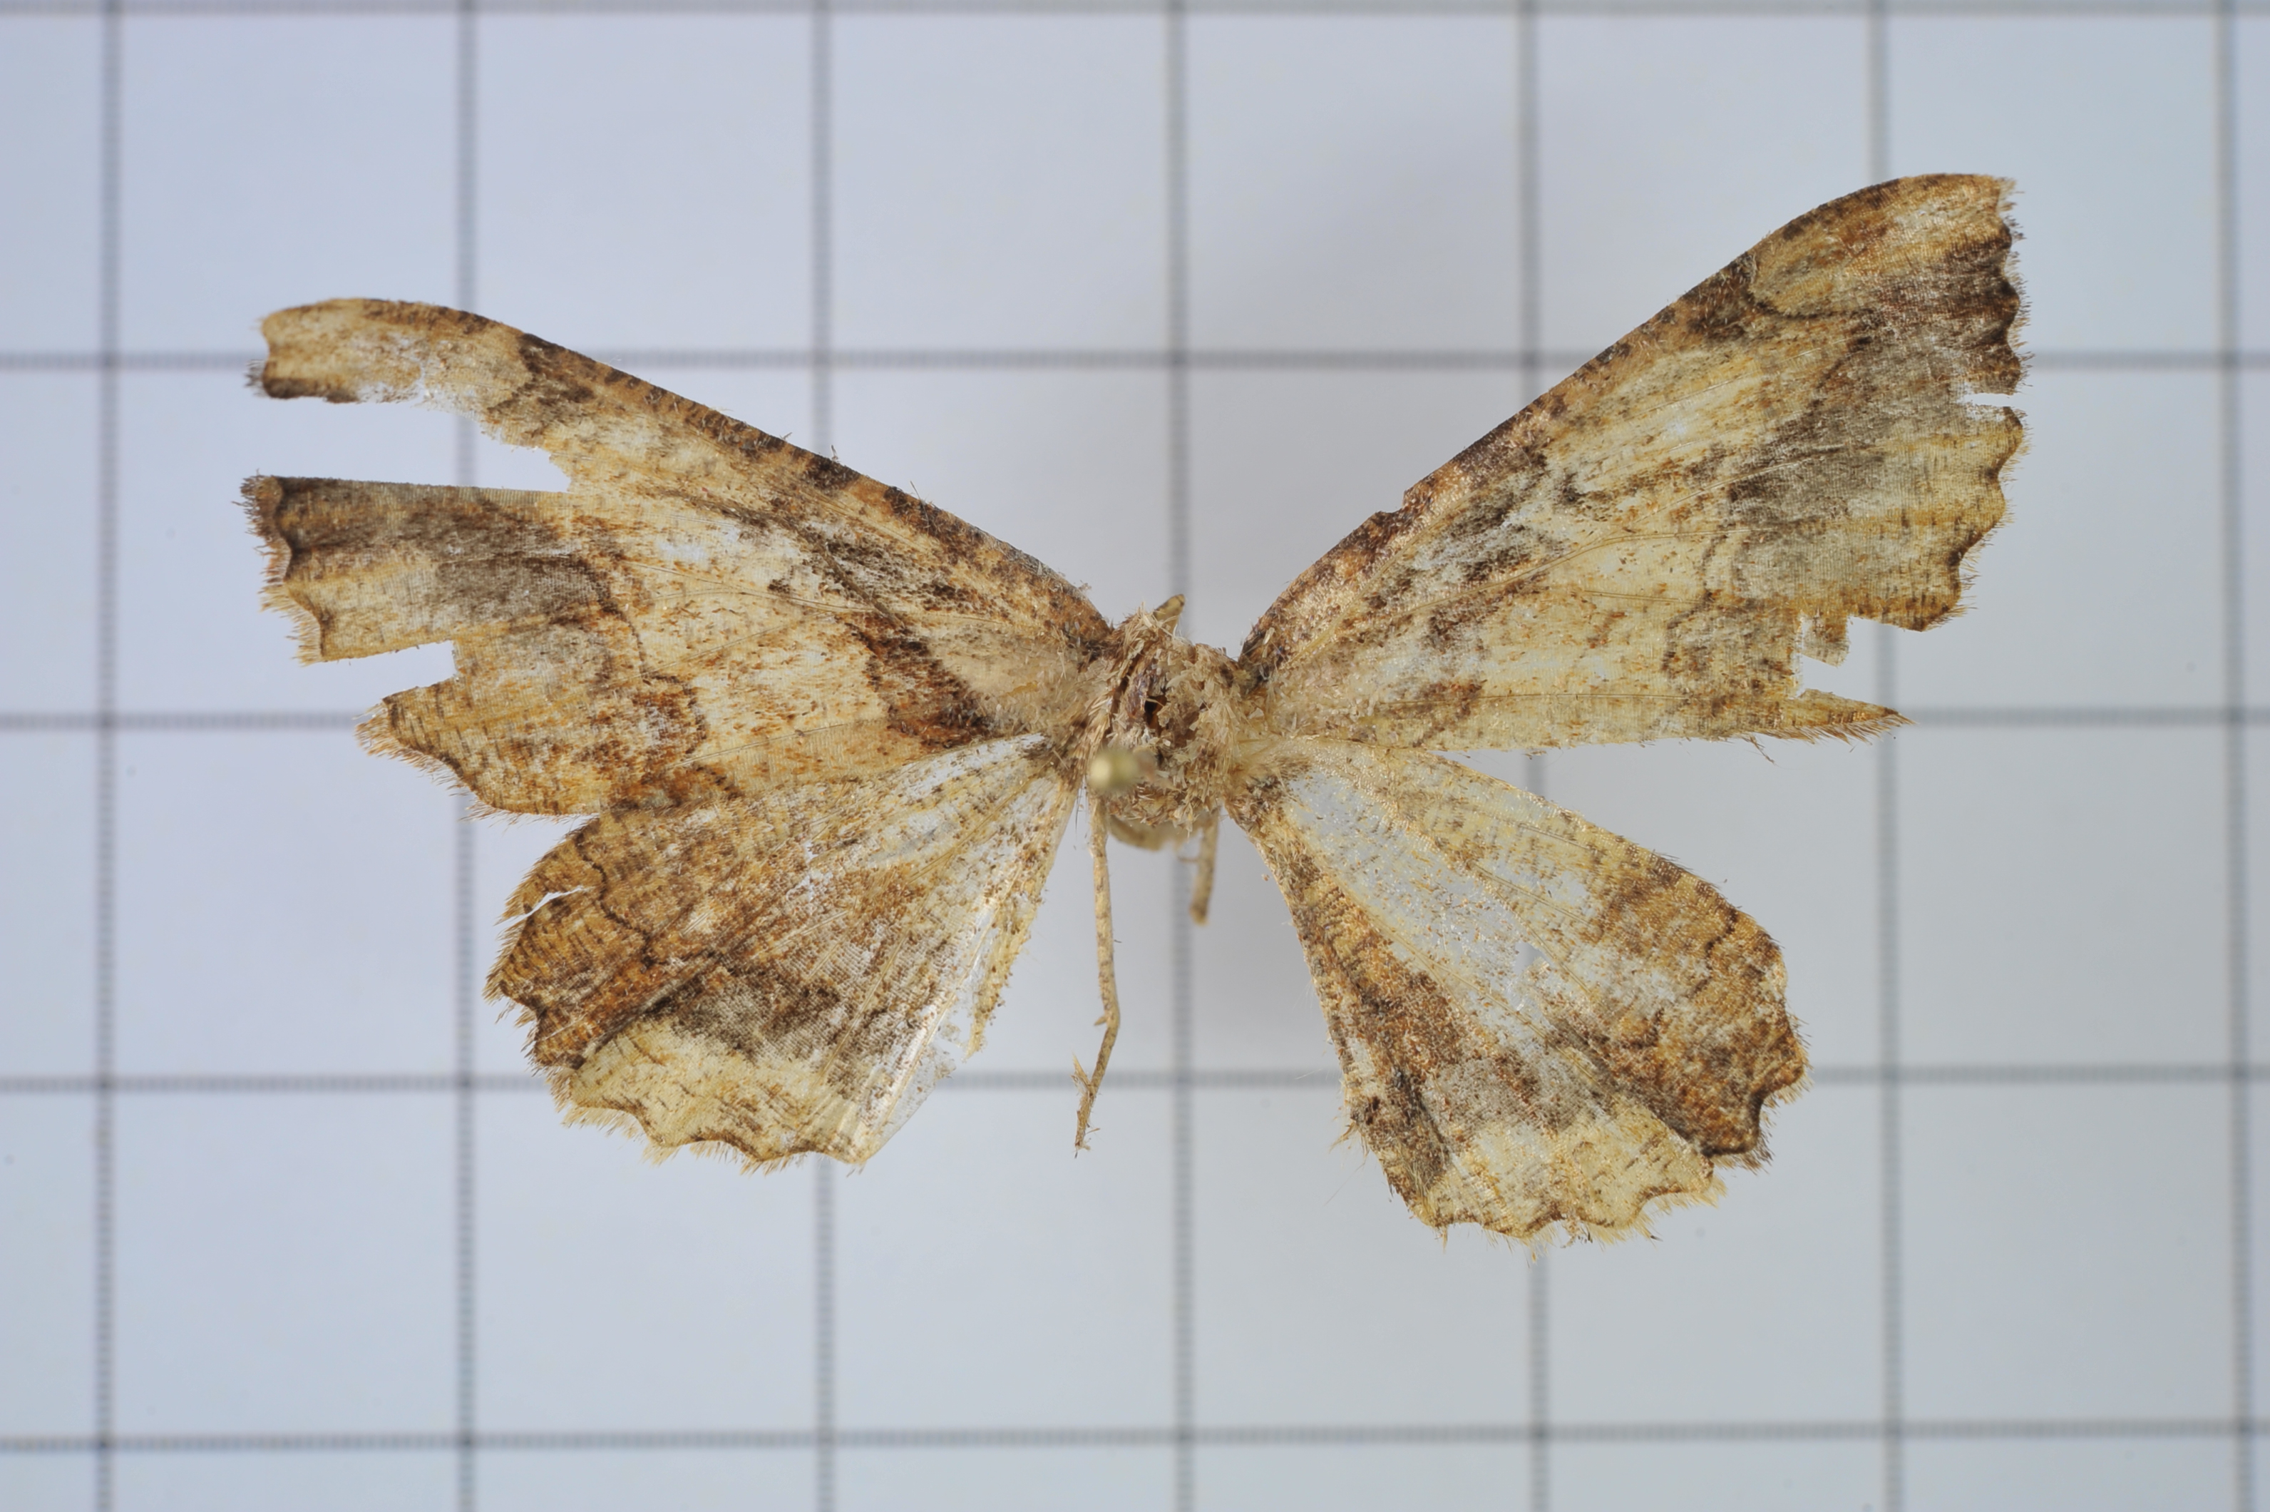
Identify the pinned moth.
Menophra anaplagiata
